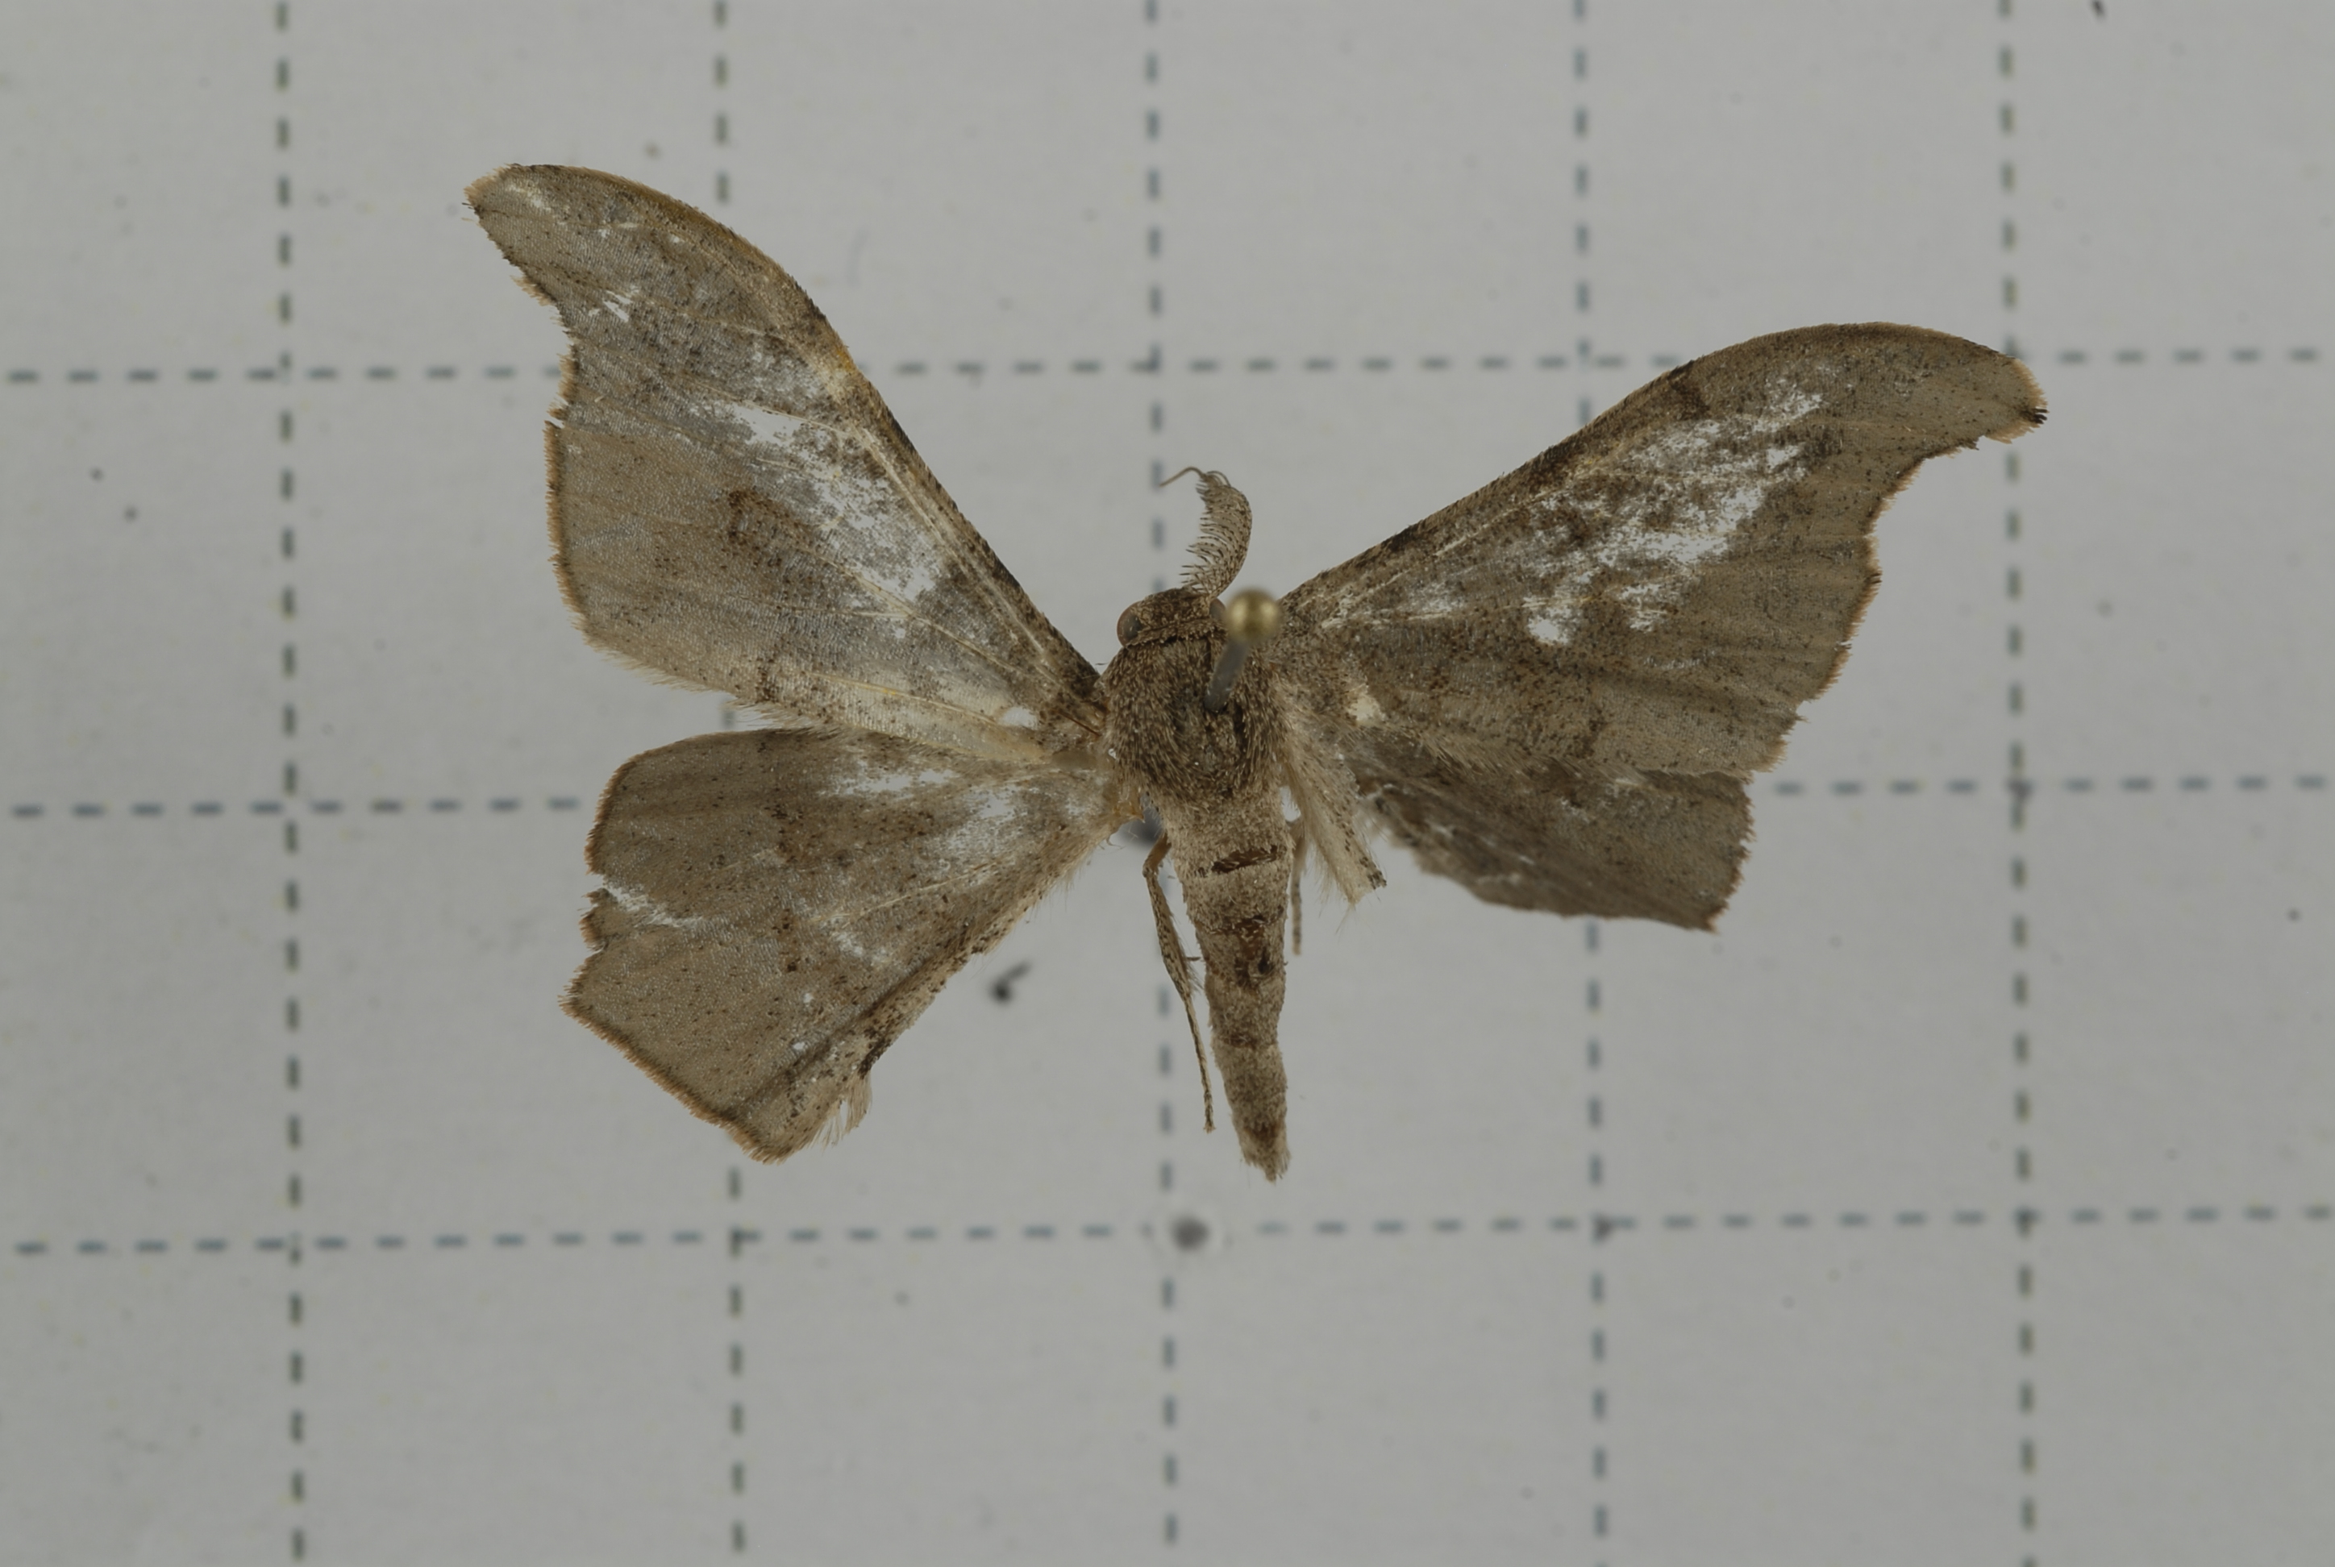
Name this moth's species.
Hyposidra talaca talaca
